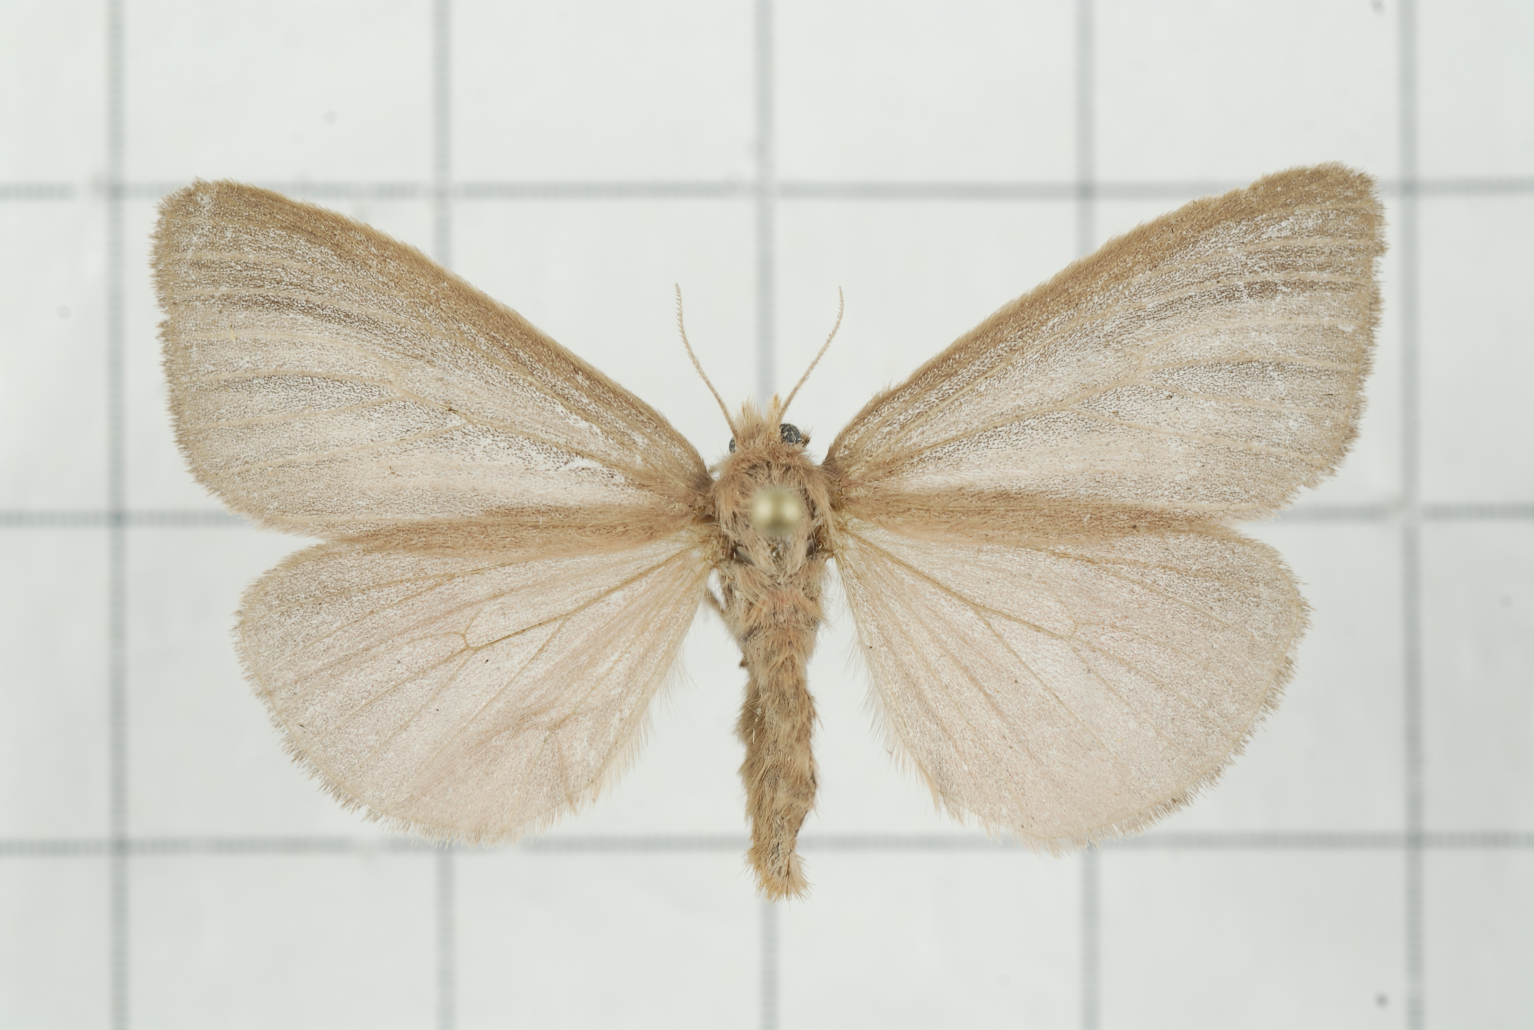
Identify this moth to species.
Pantana substrigosa
